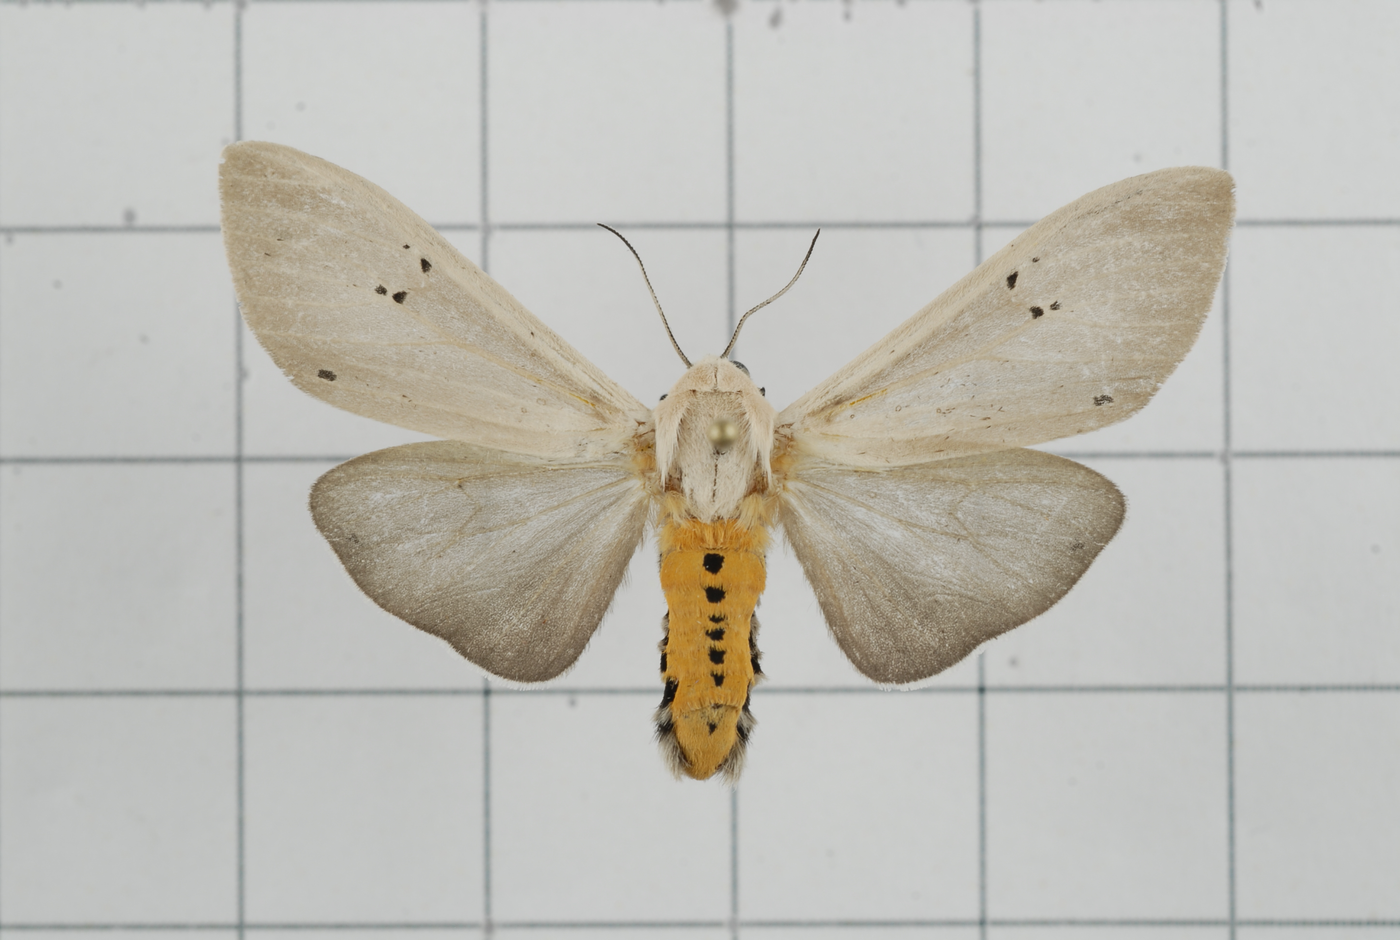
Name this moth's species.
Creatonotos transiens koni
